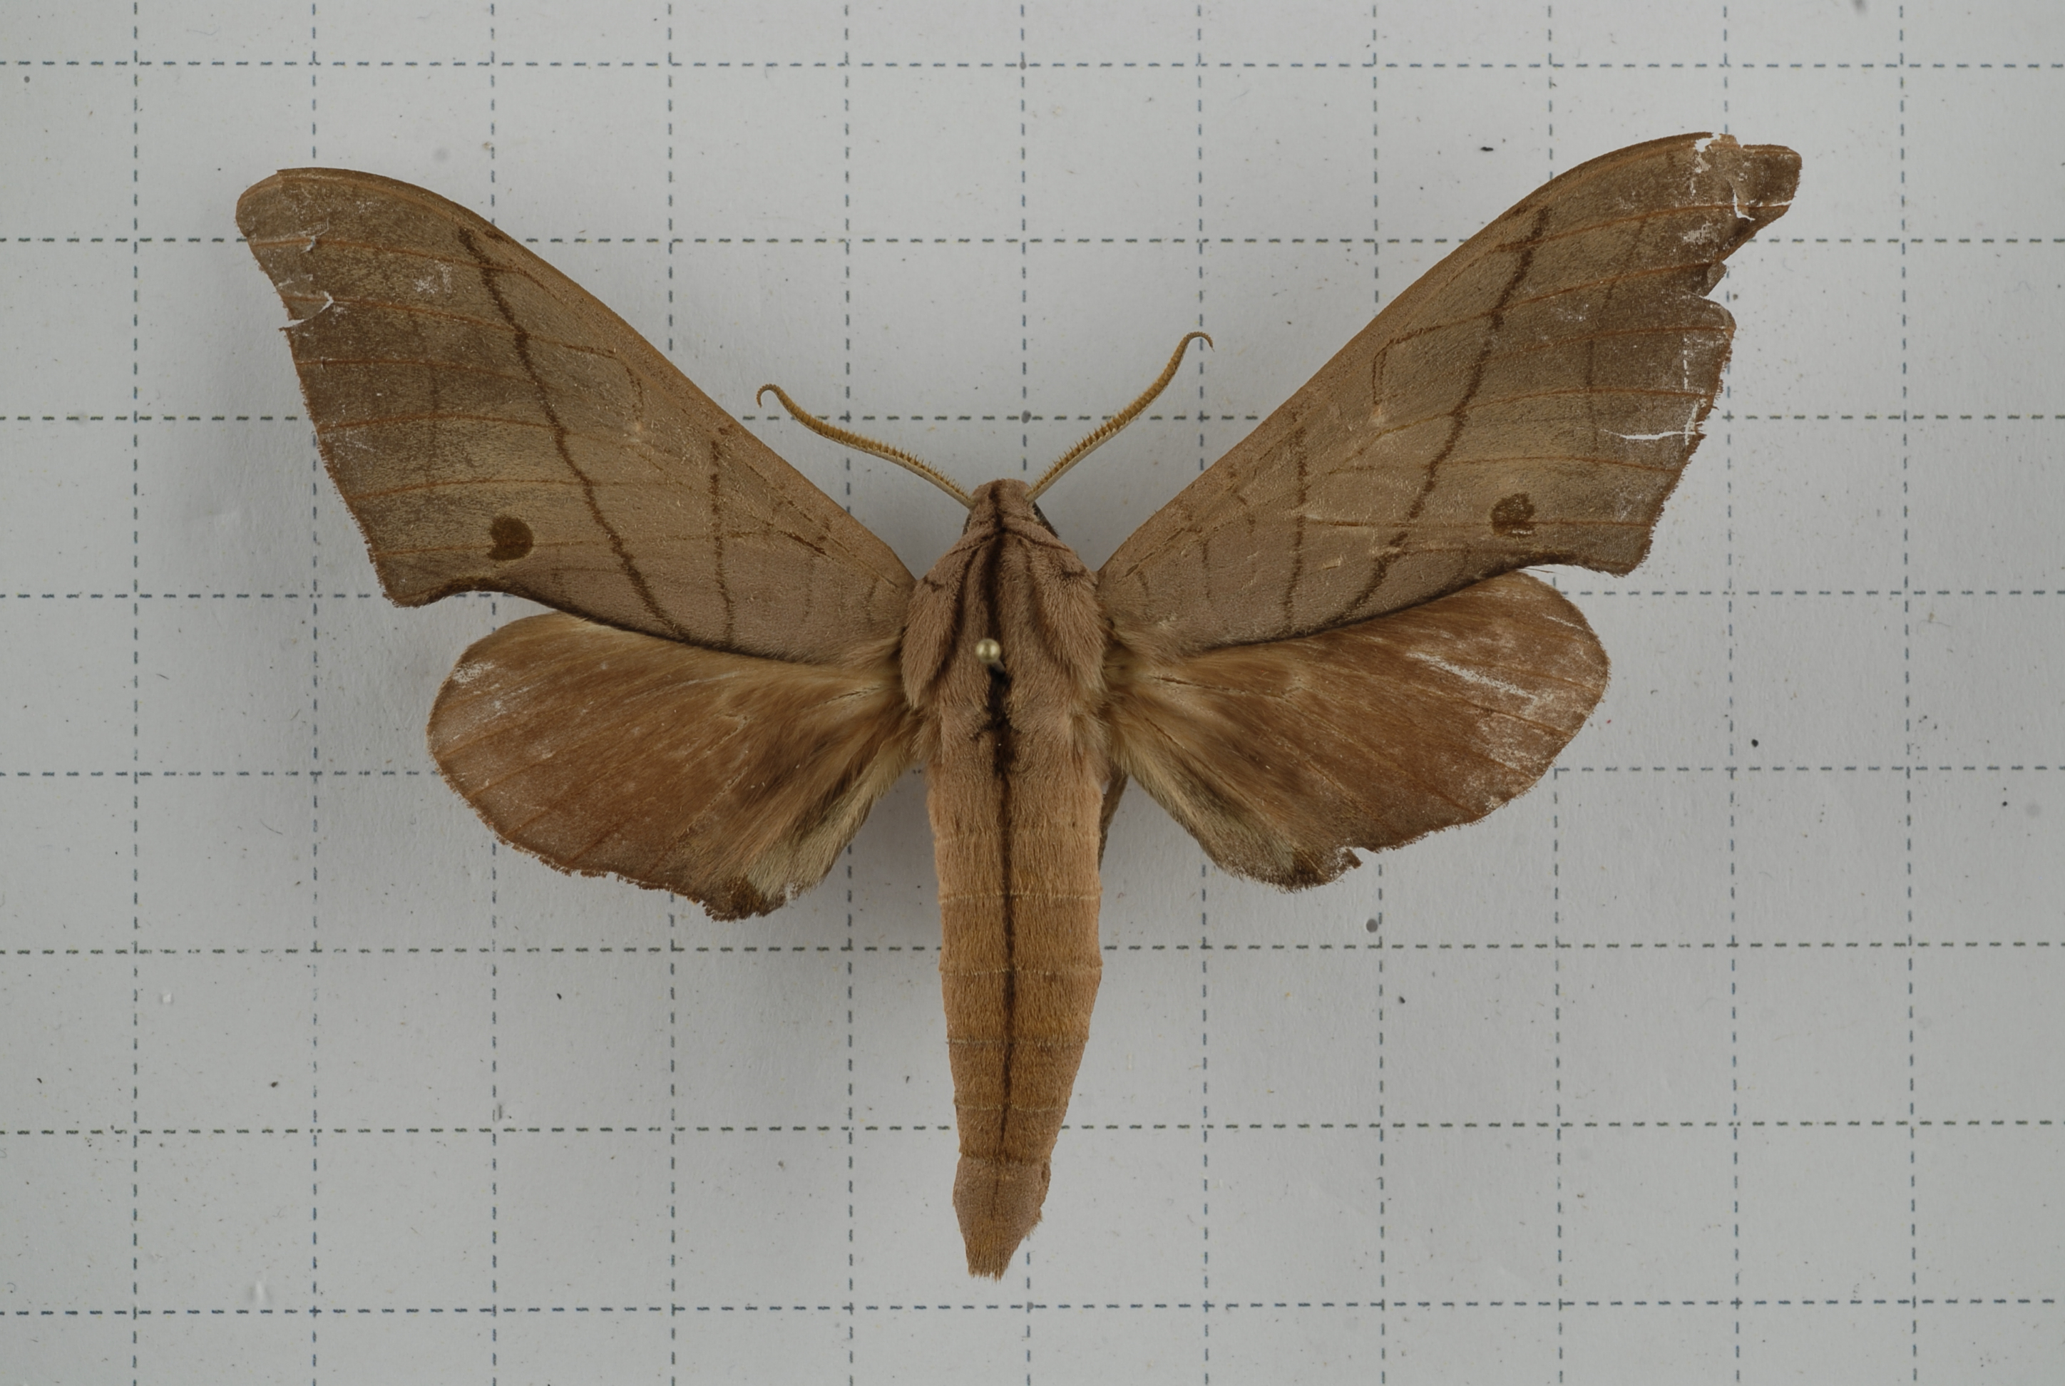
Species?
Marumba cristata bukaiana
